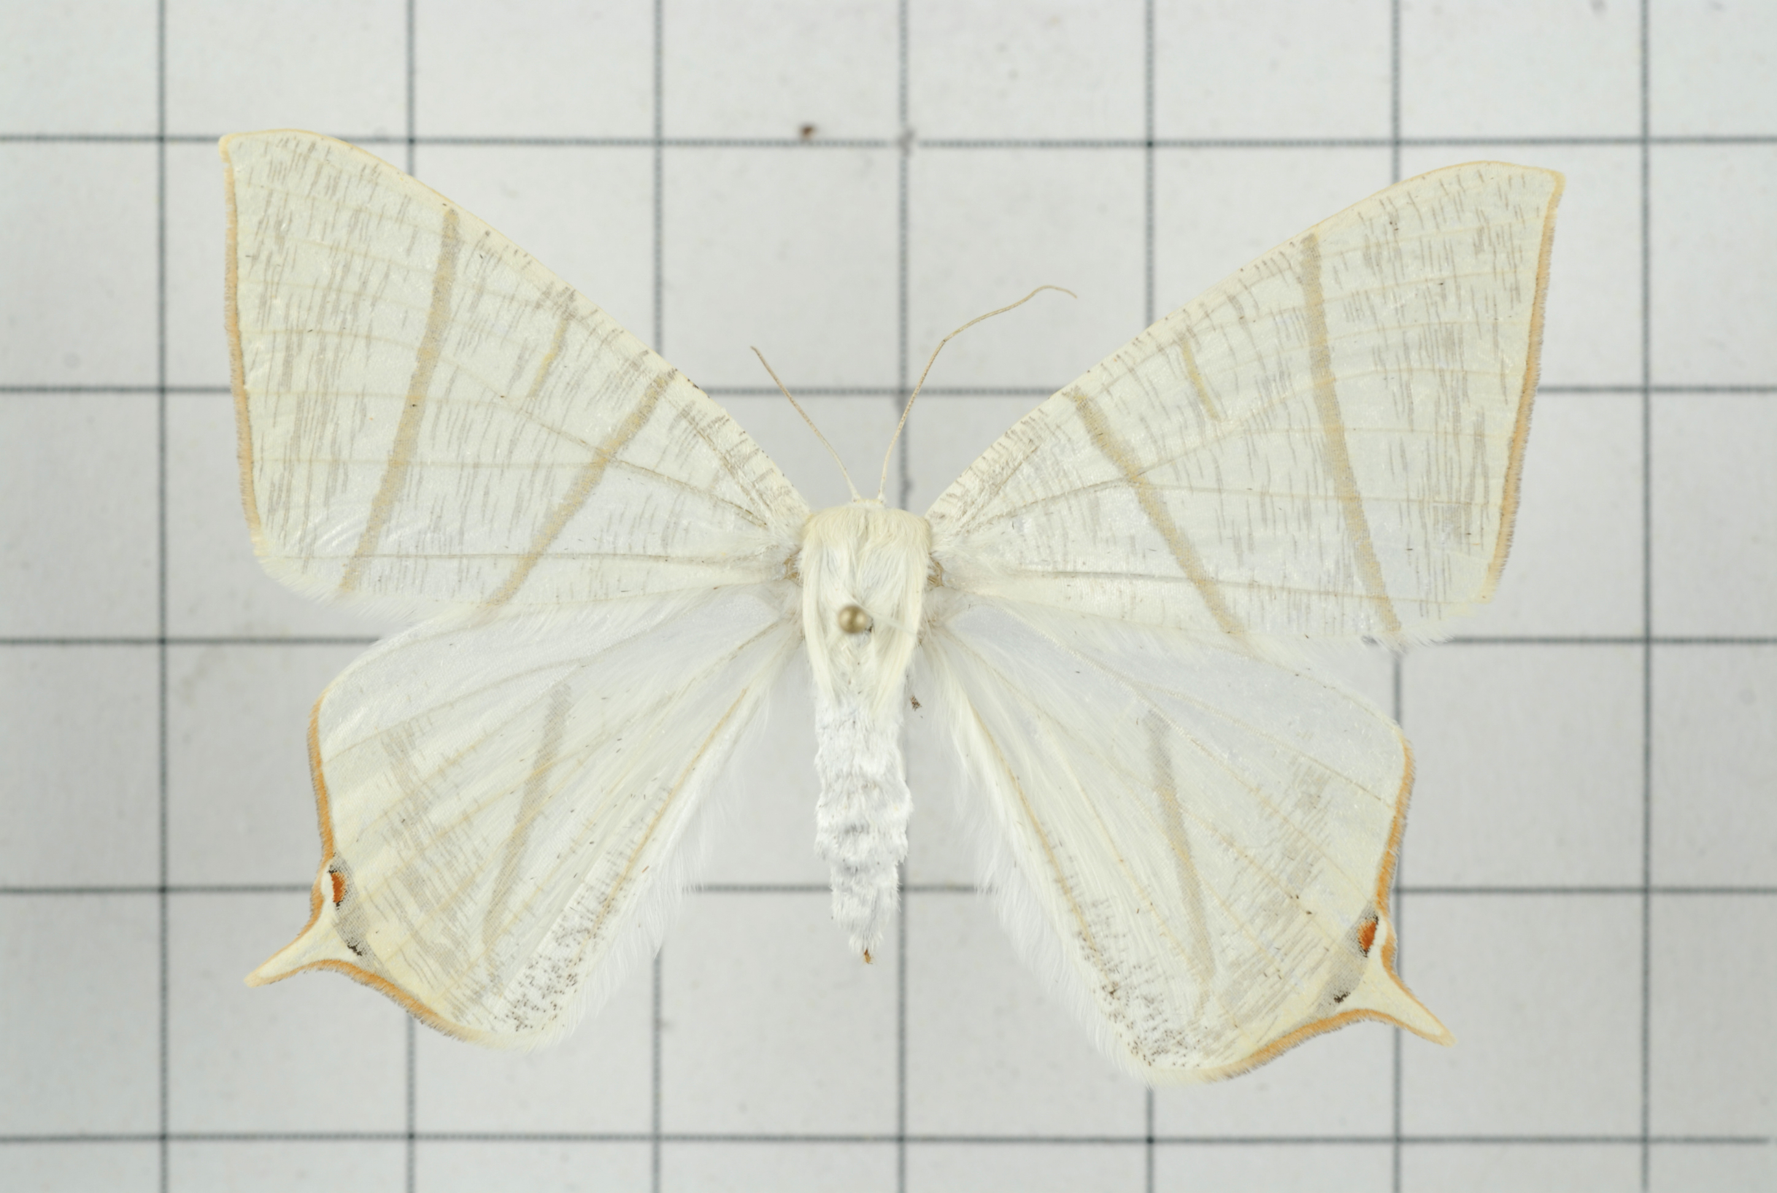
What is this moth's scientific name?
Ourapteryx pallidula
